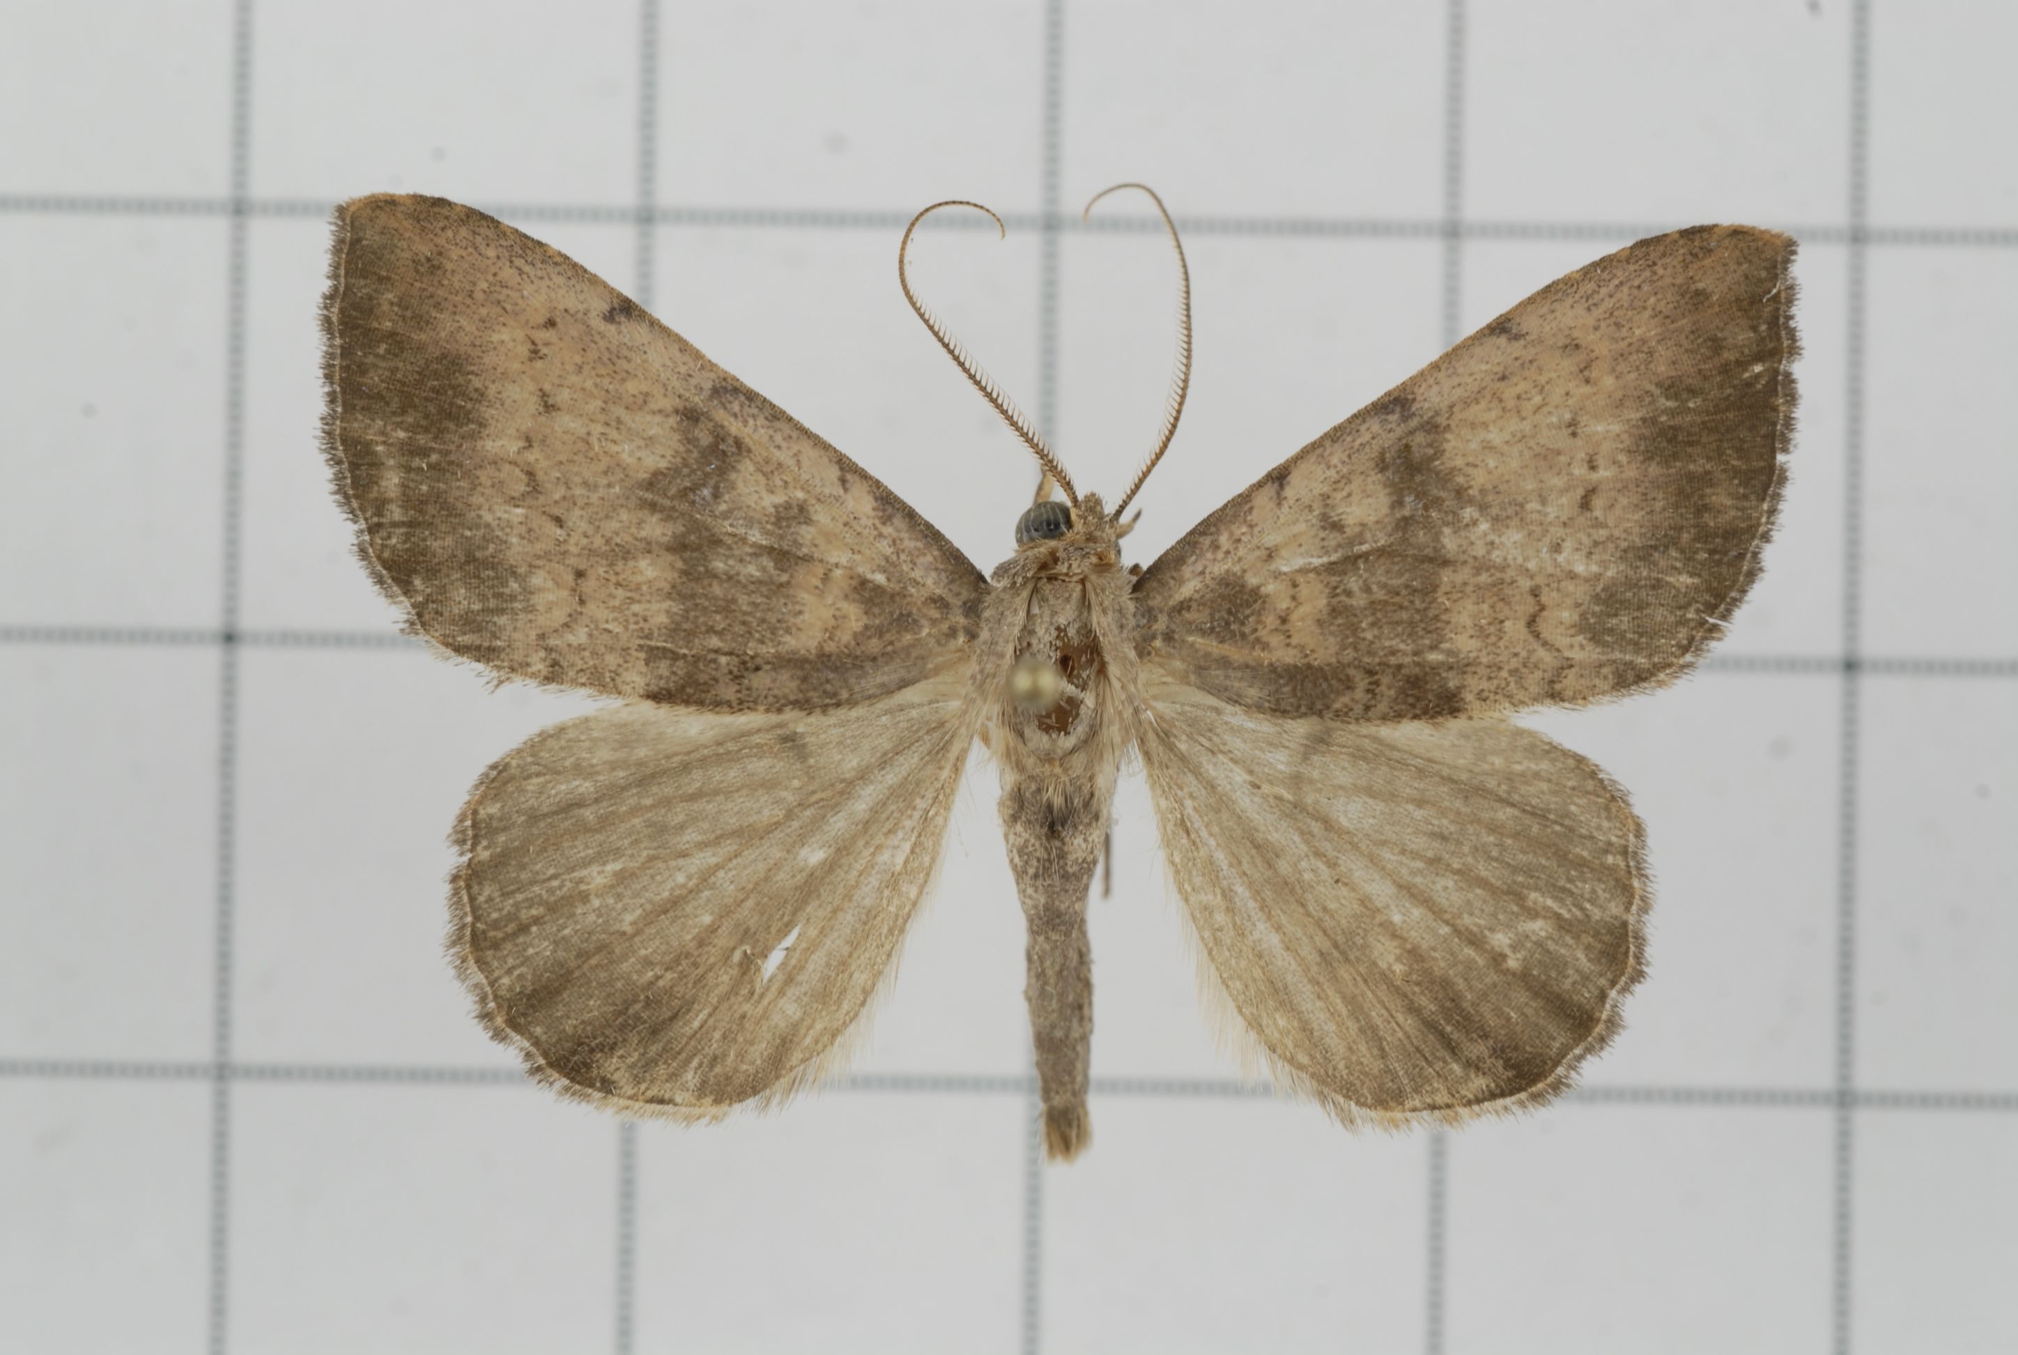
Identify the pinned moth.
Scedopla umbrosa
